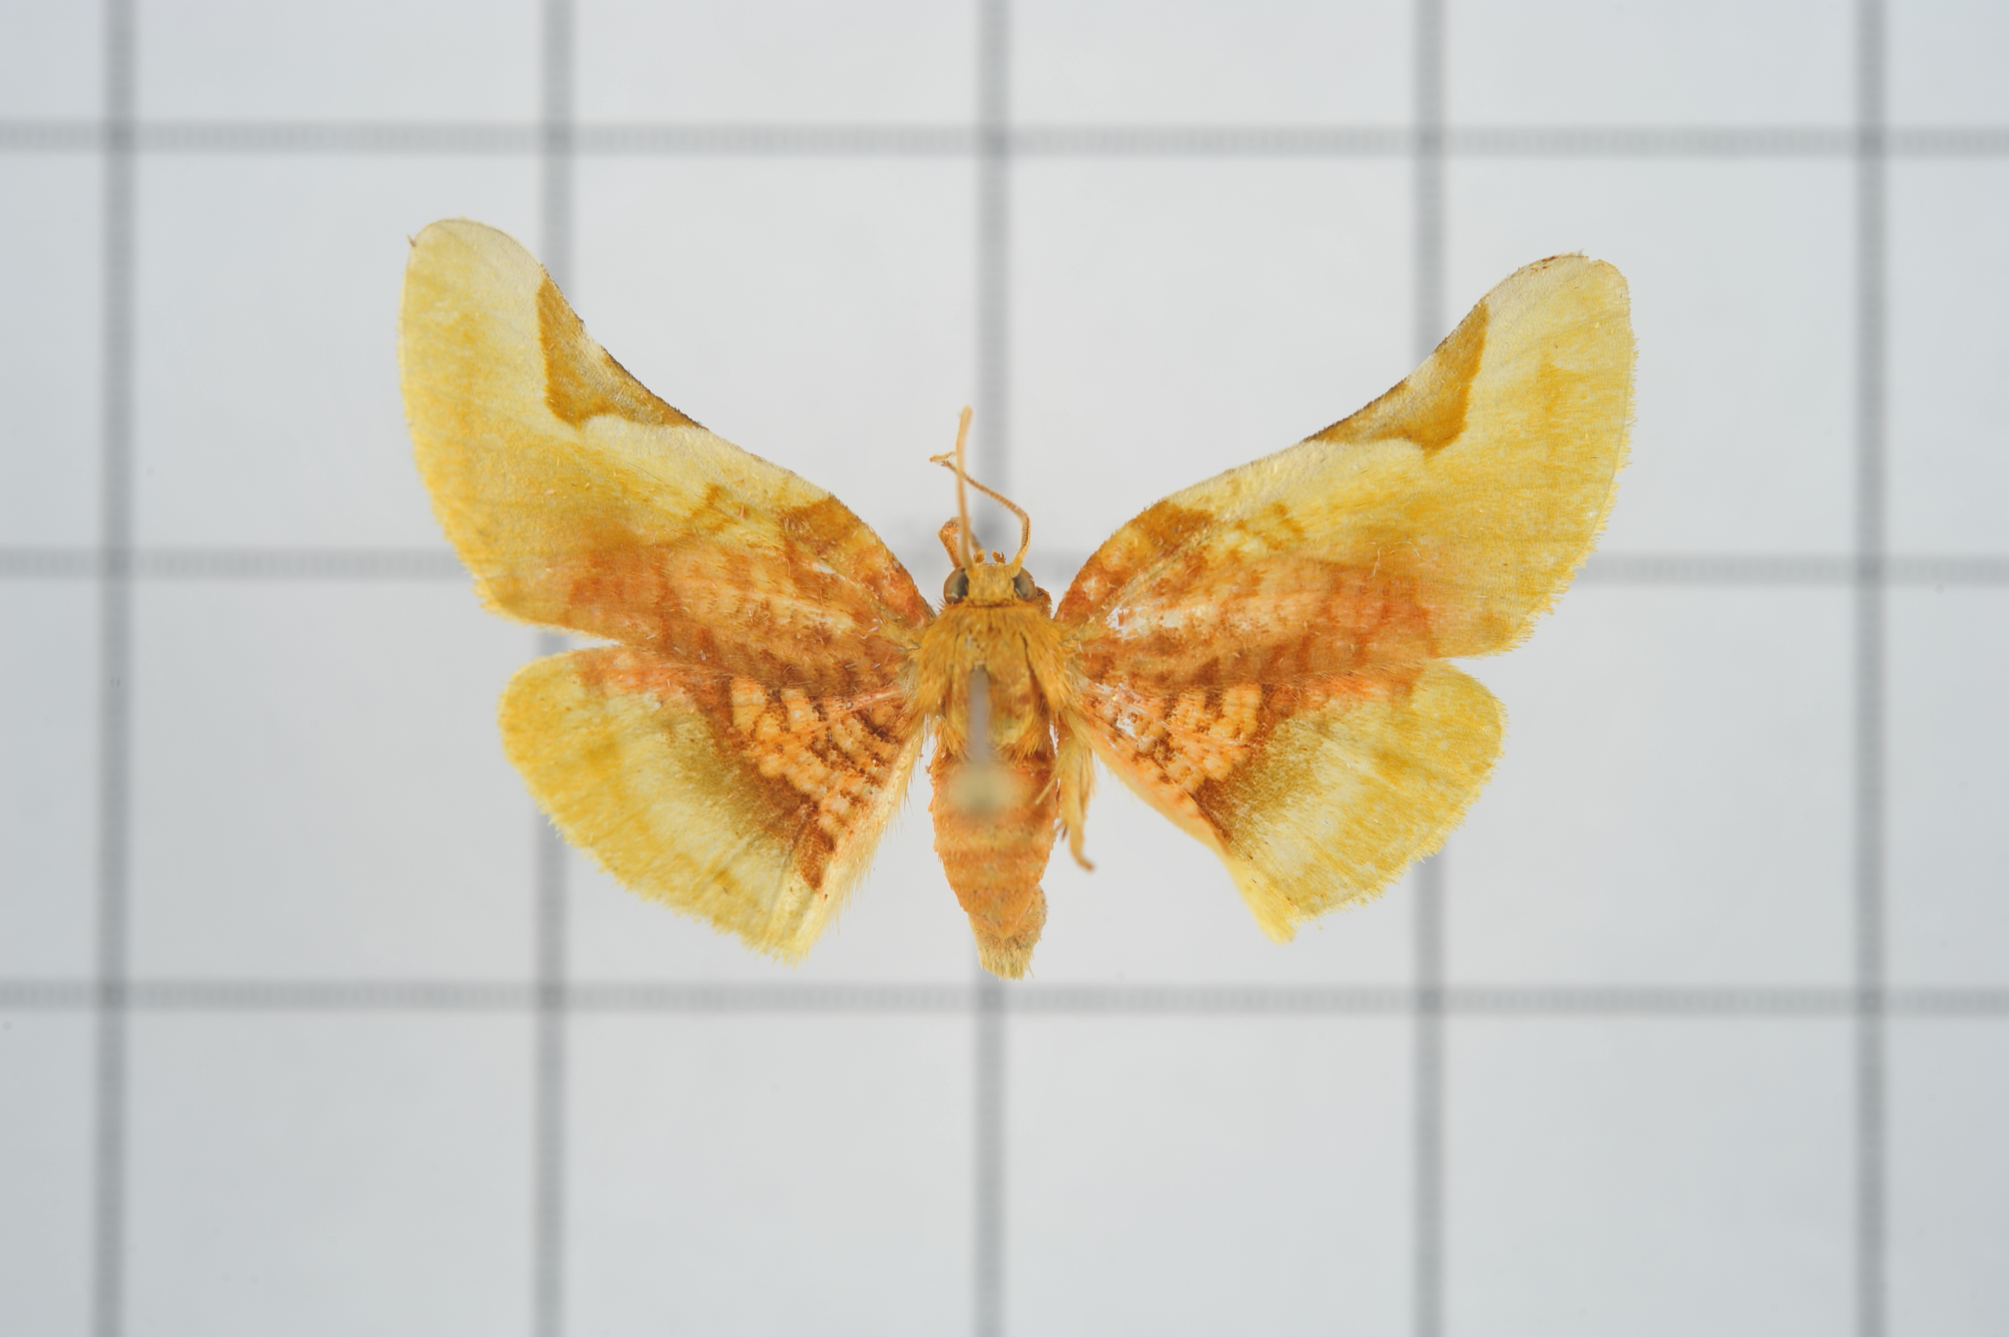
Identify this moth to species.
Pyrinioides sinuosus
